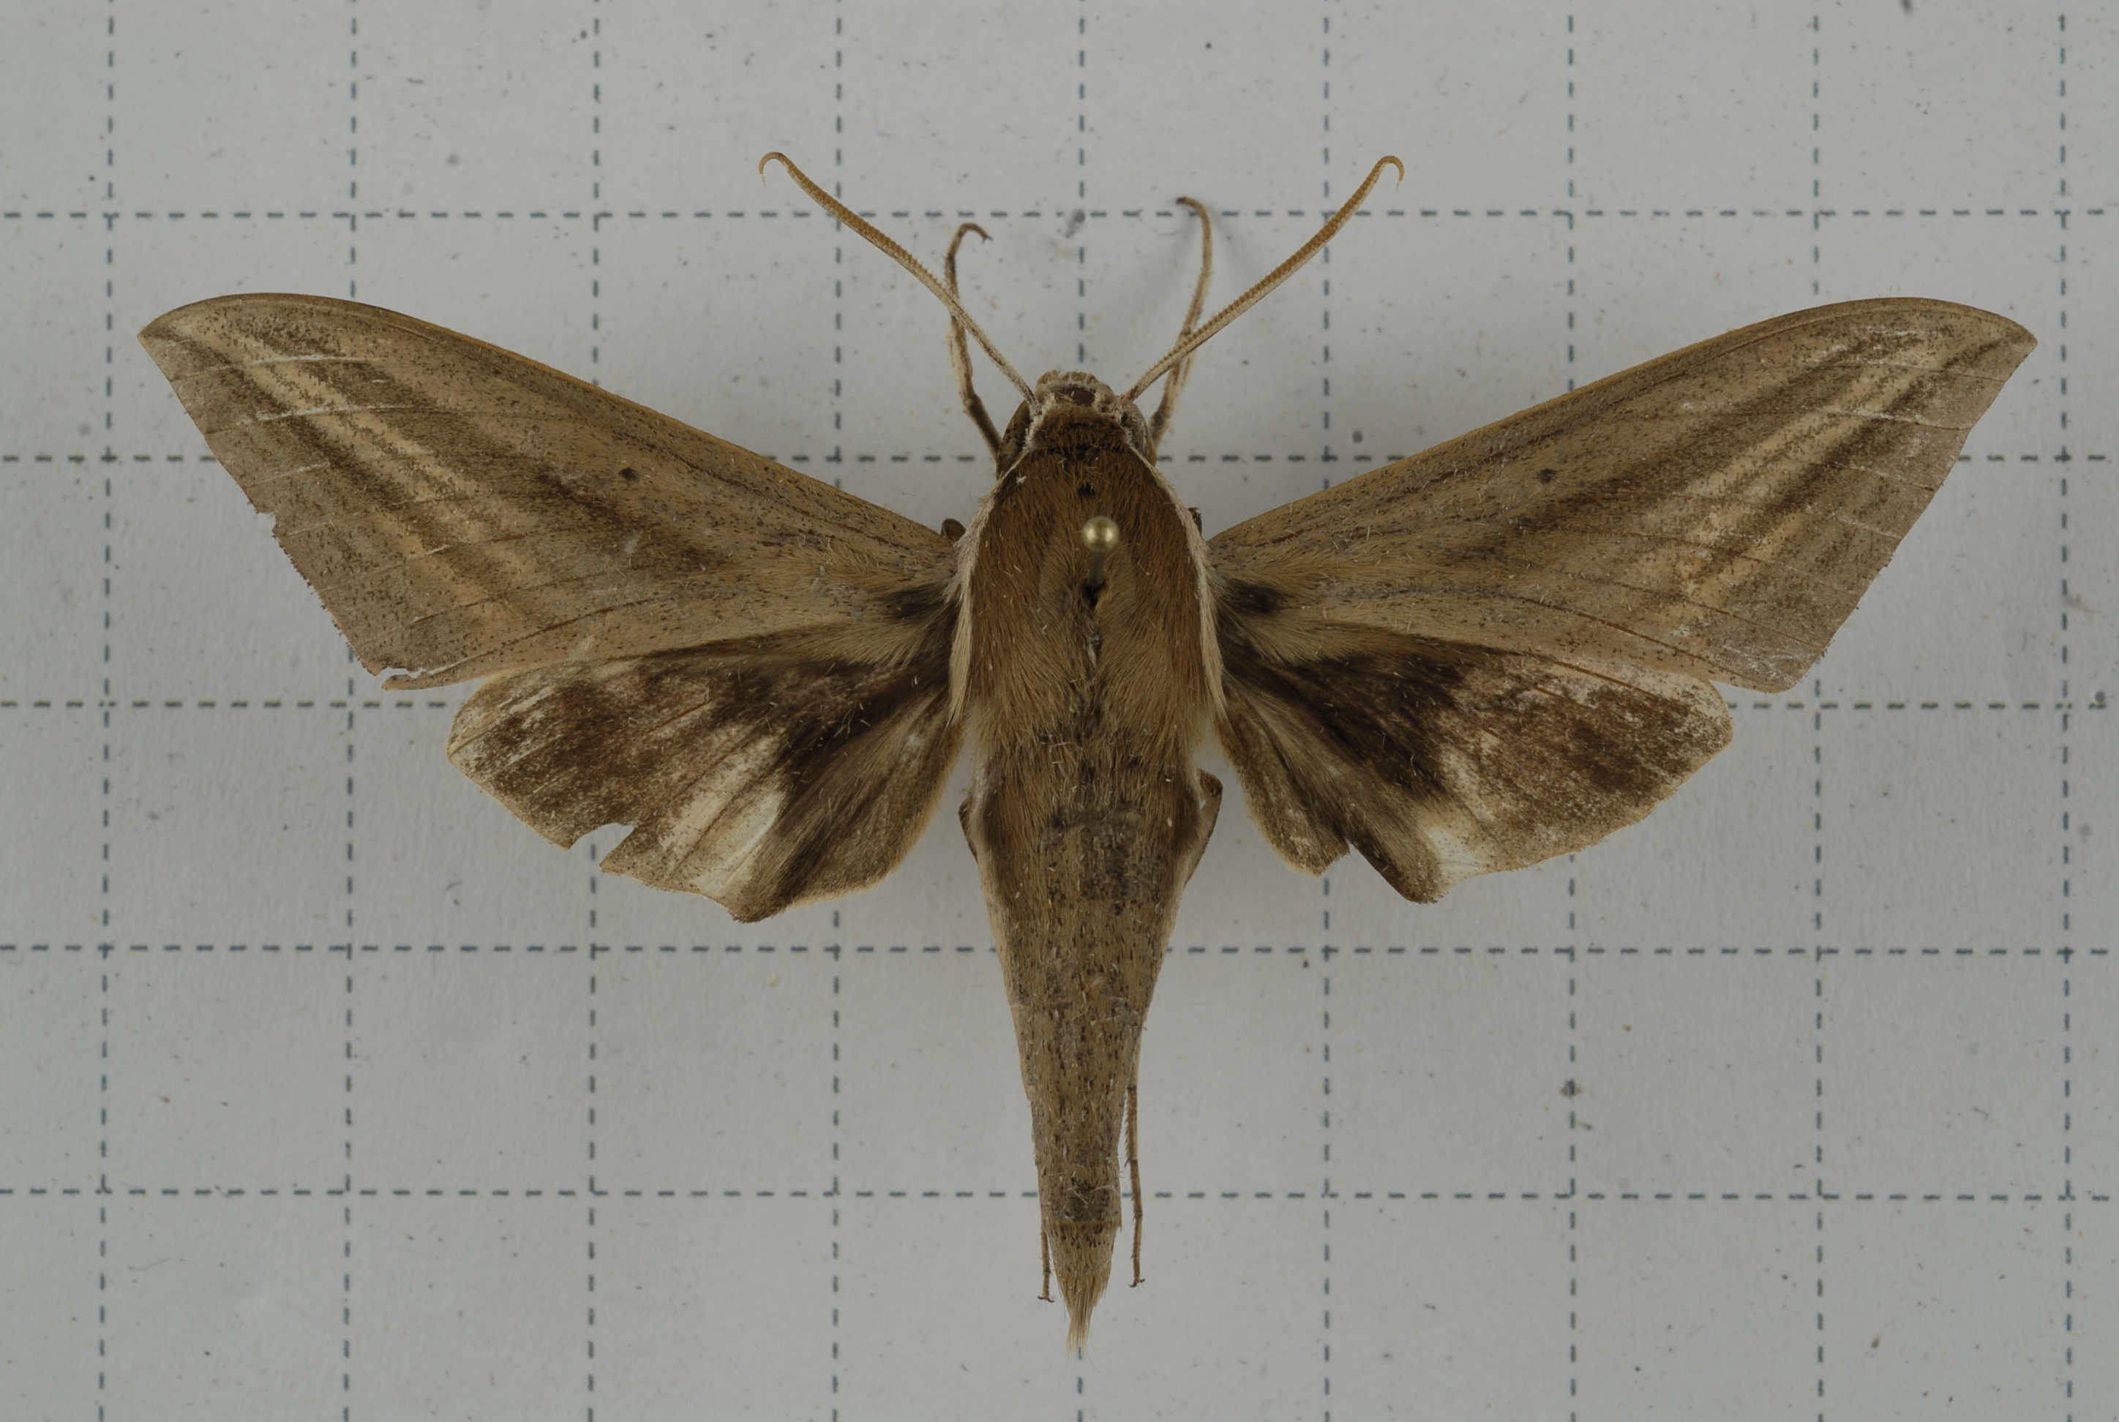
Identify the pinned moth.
Theretra lucasii
